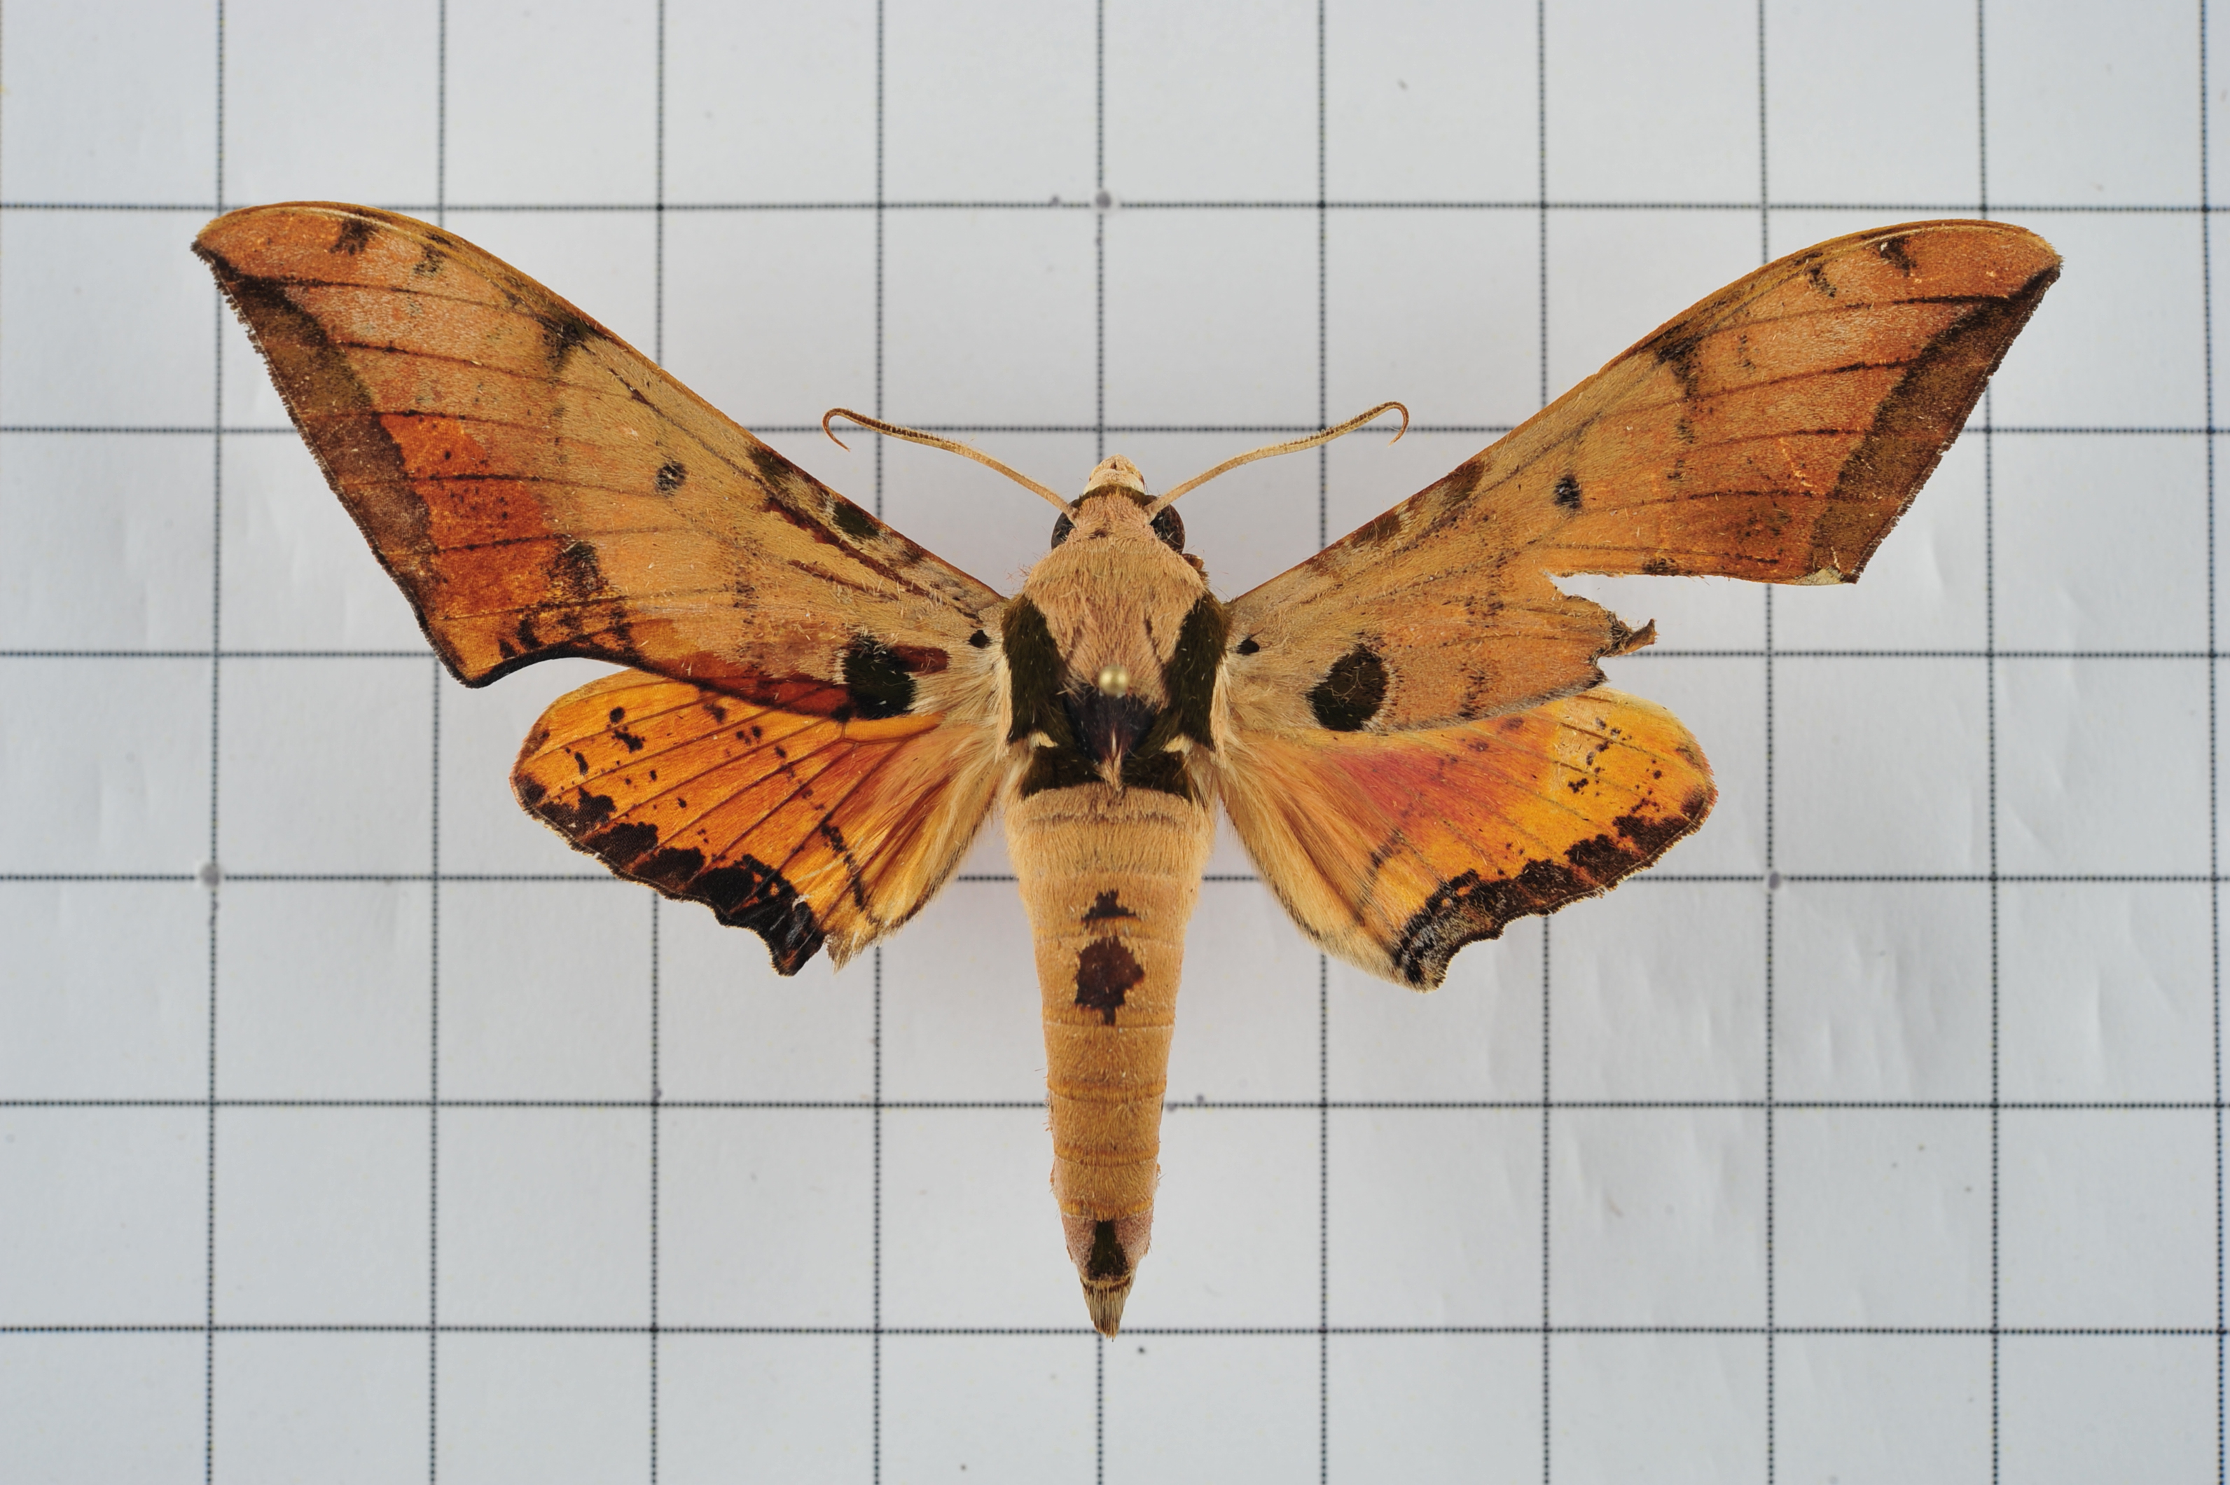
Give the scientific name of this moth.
Ambulyx kuangtungensis
